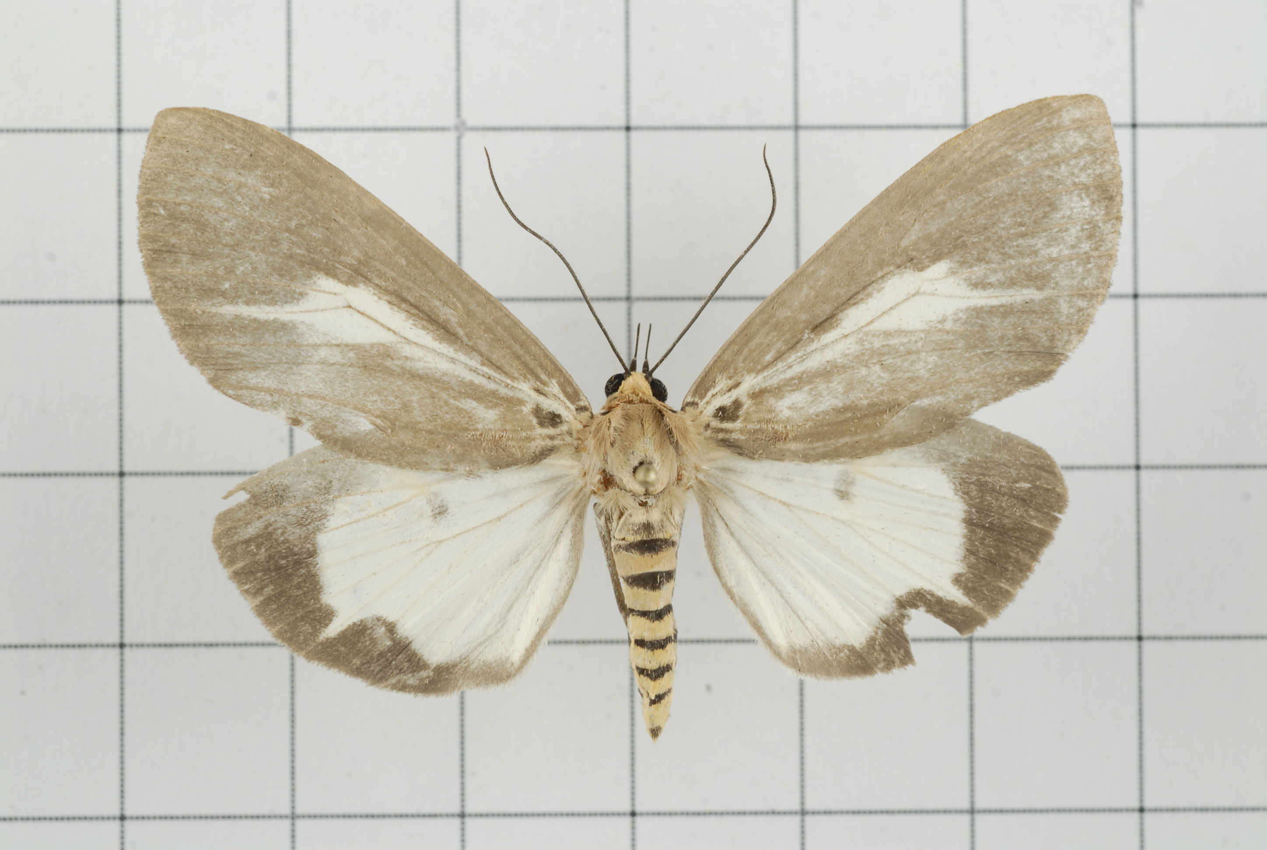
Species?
Asota heliconia zebrina
